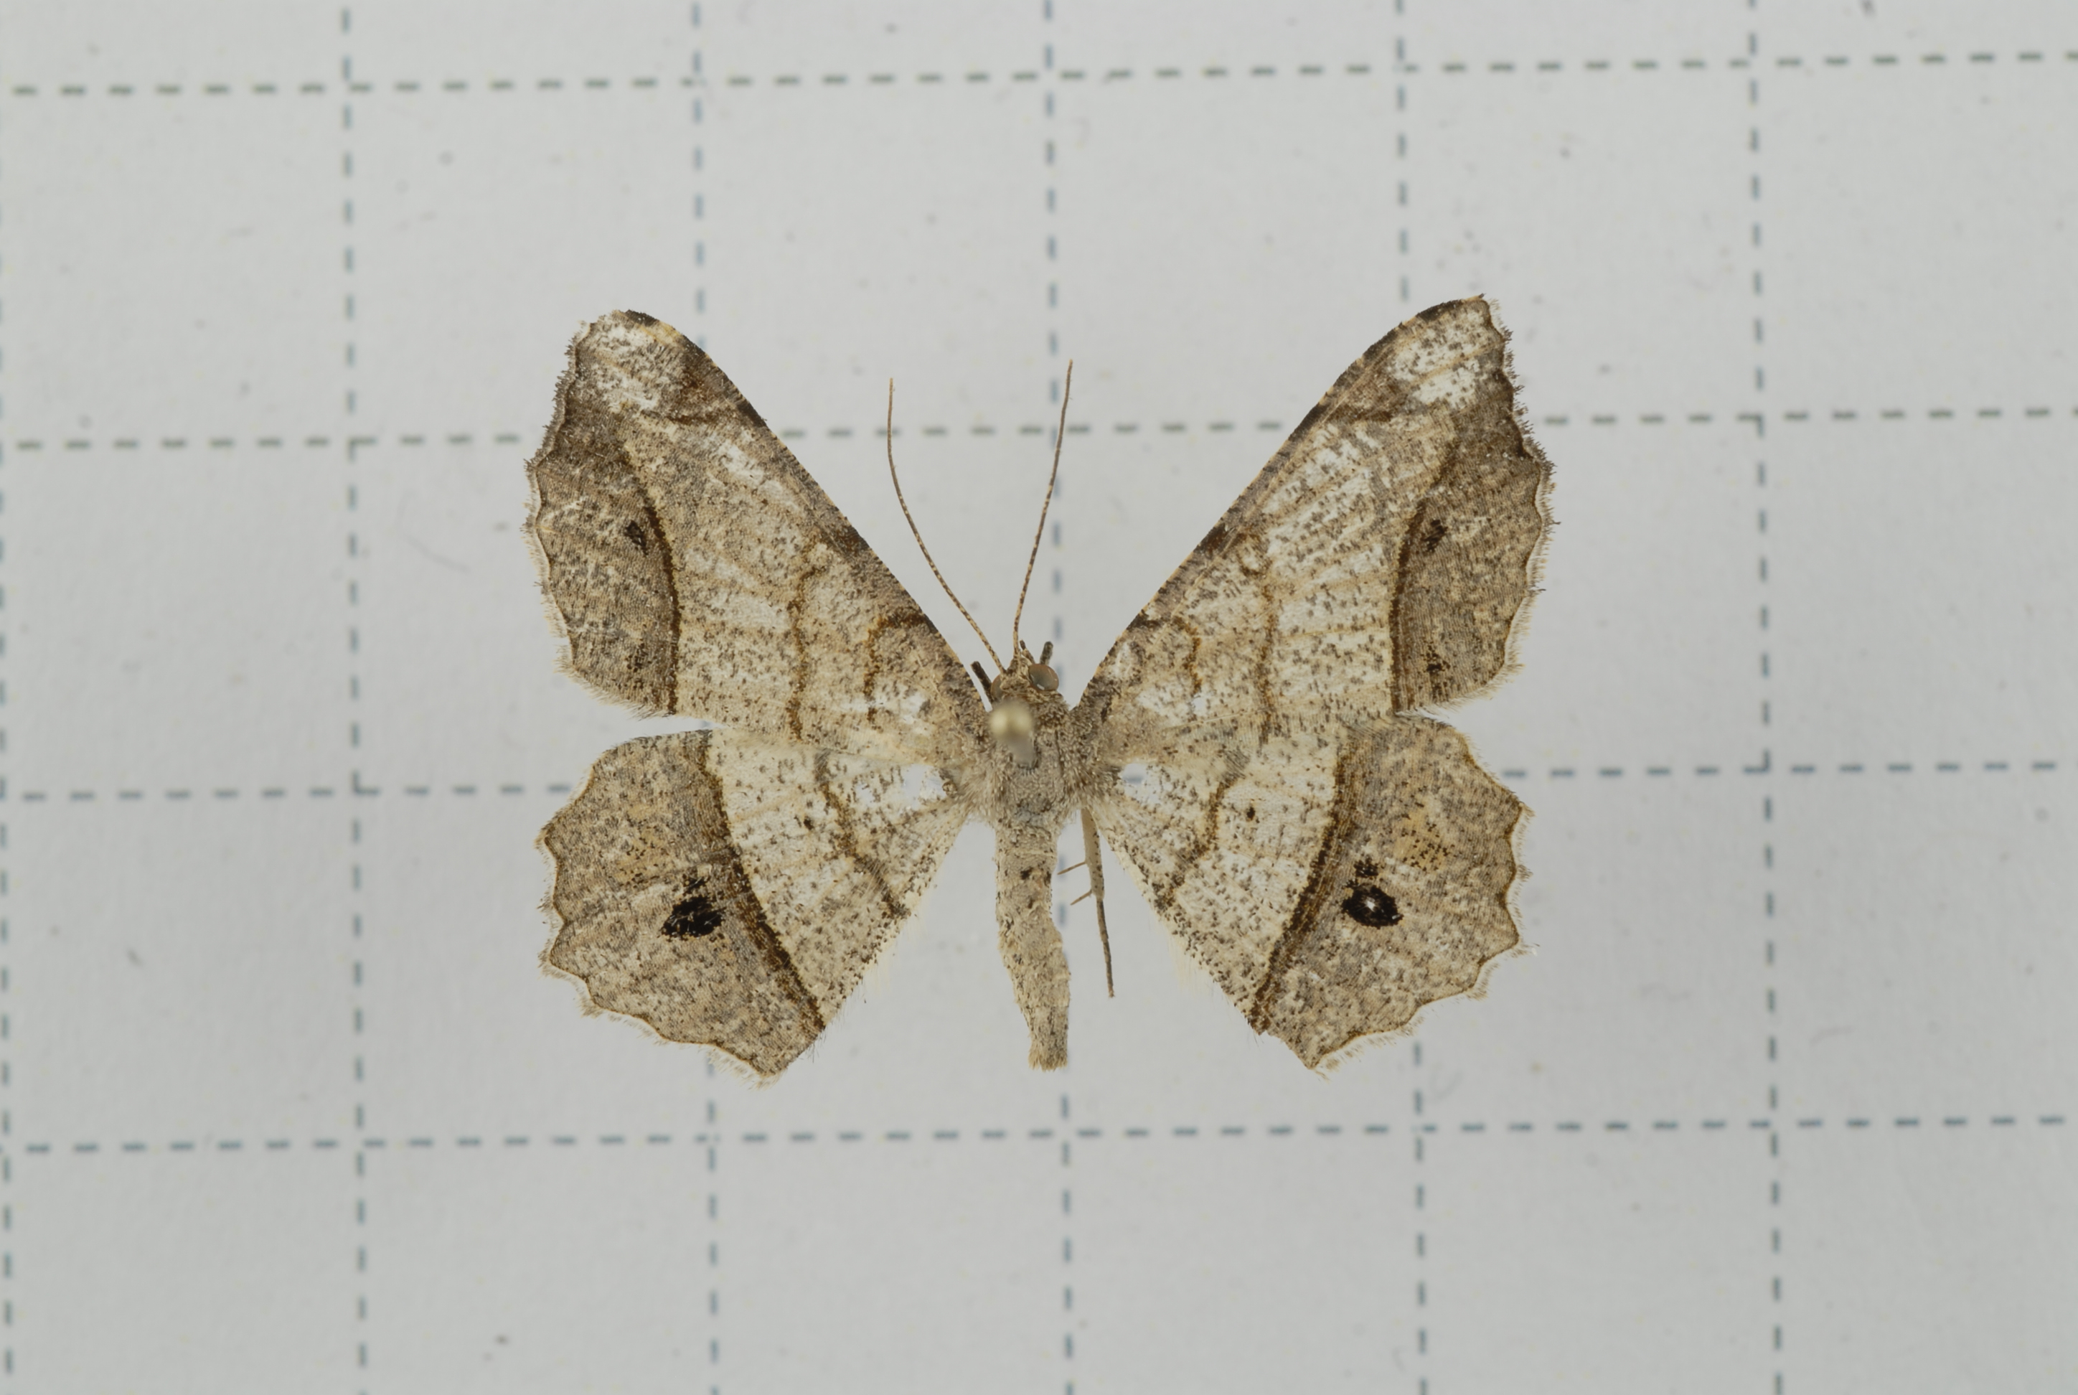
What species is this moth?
Chiasmia monticolaria notia
